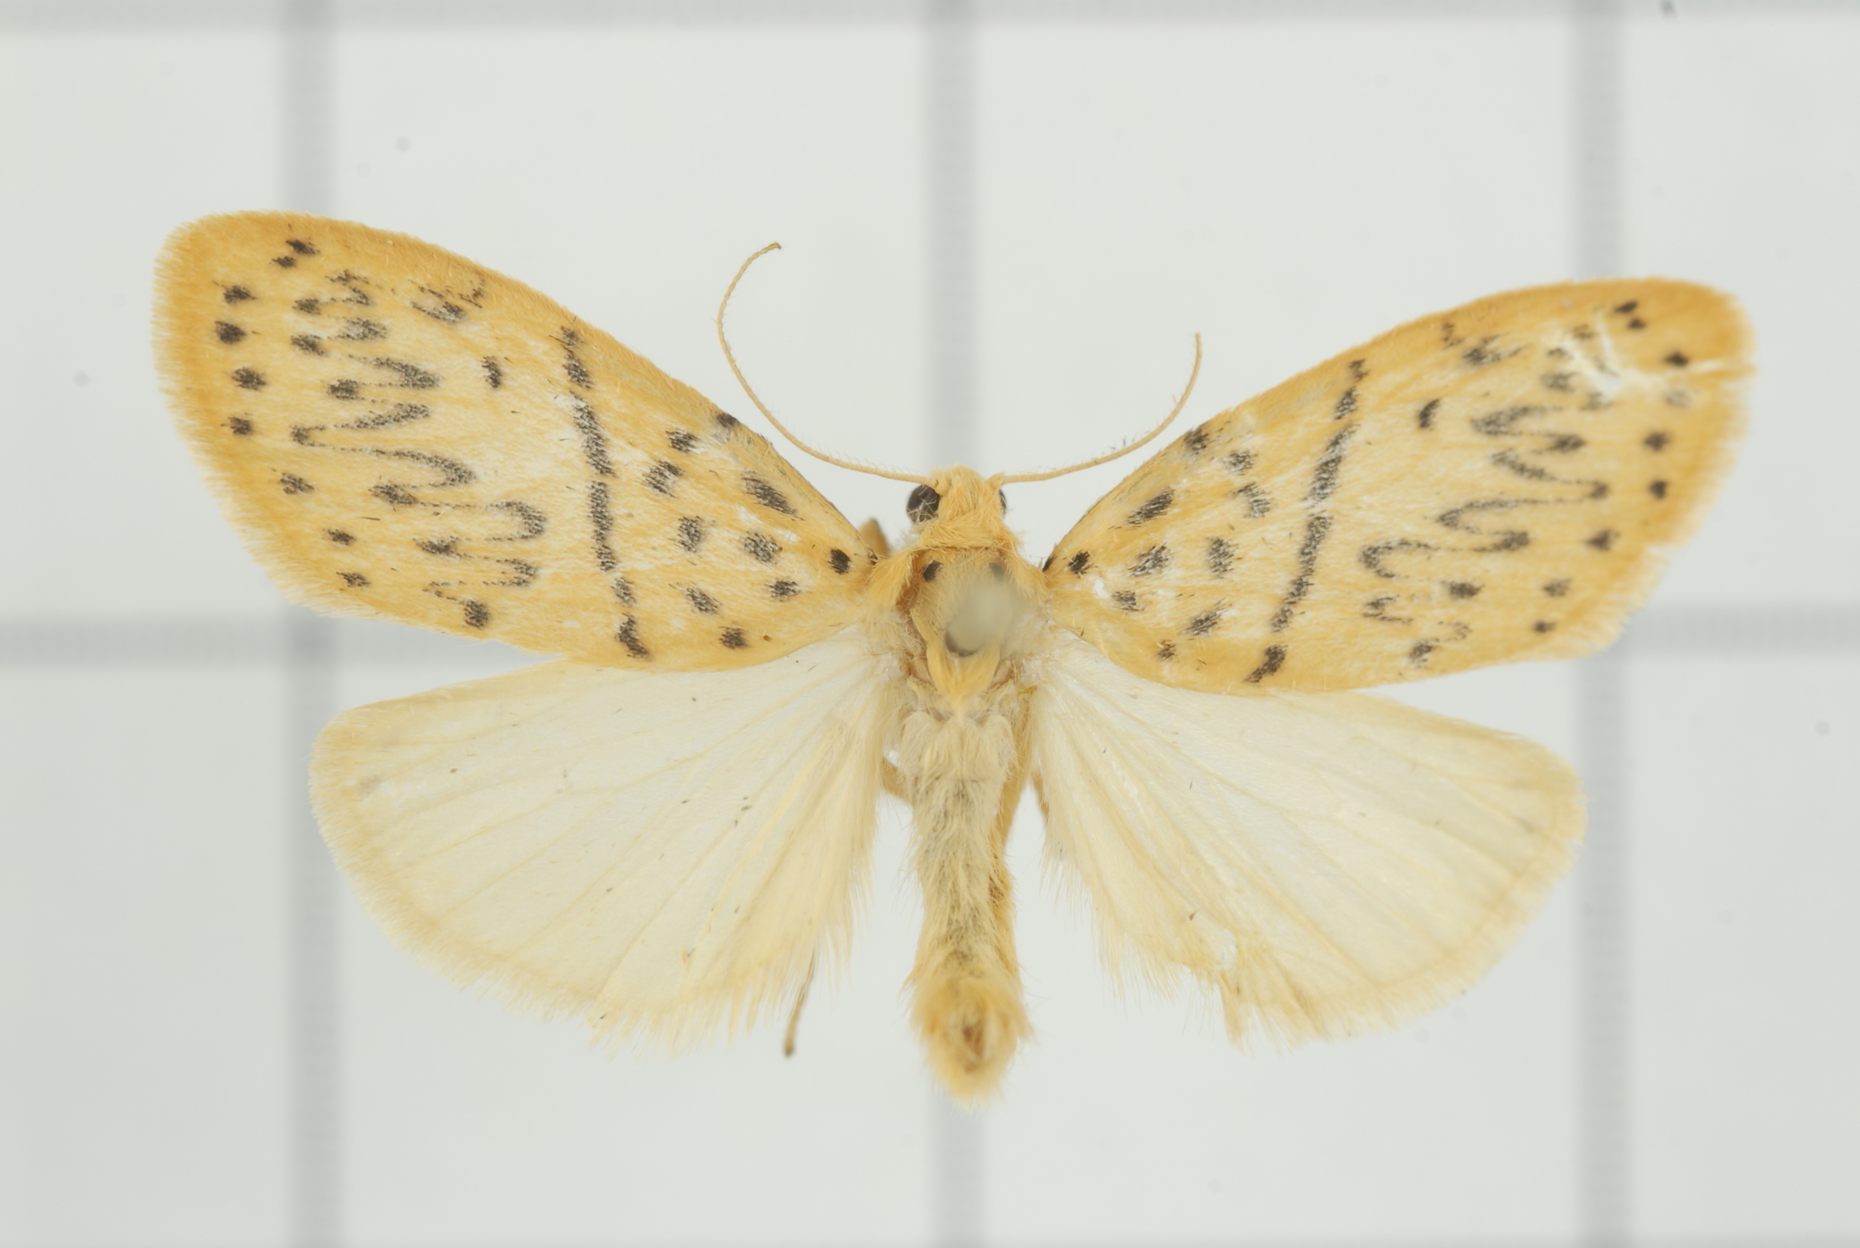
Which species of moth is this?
Huangilene alikangiae alikangiae
